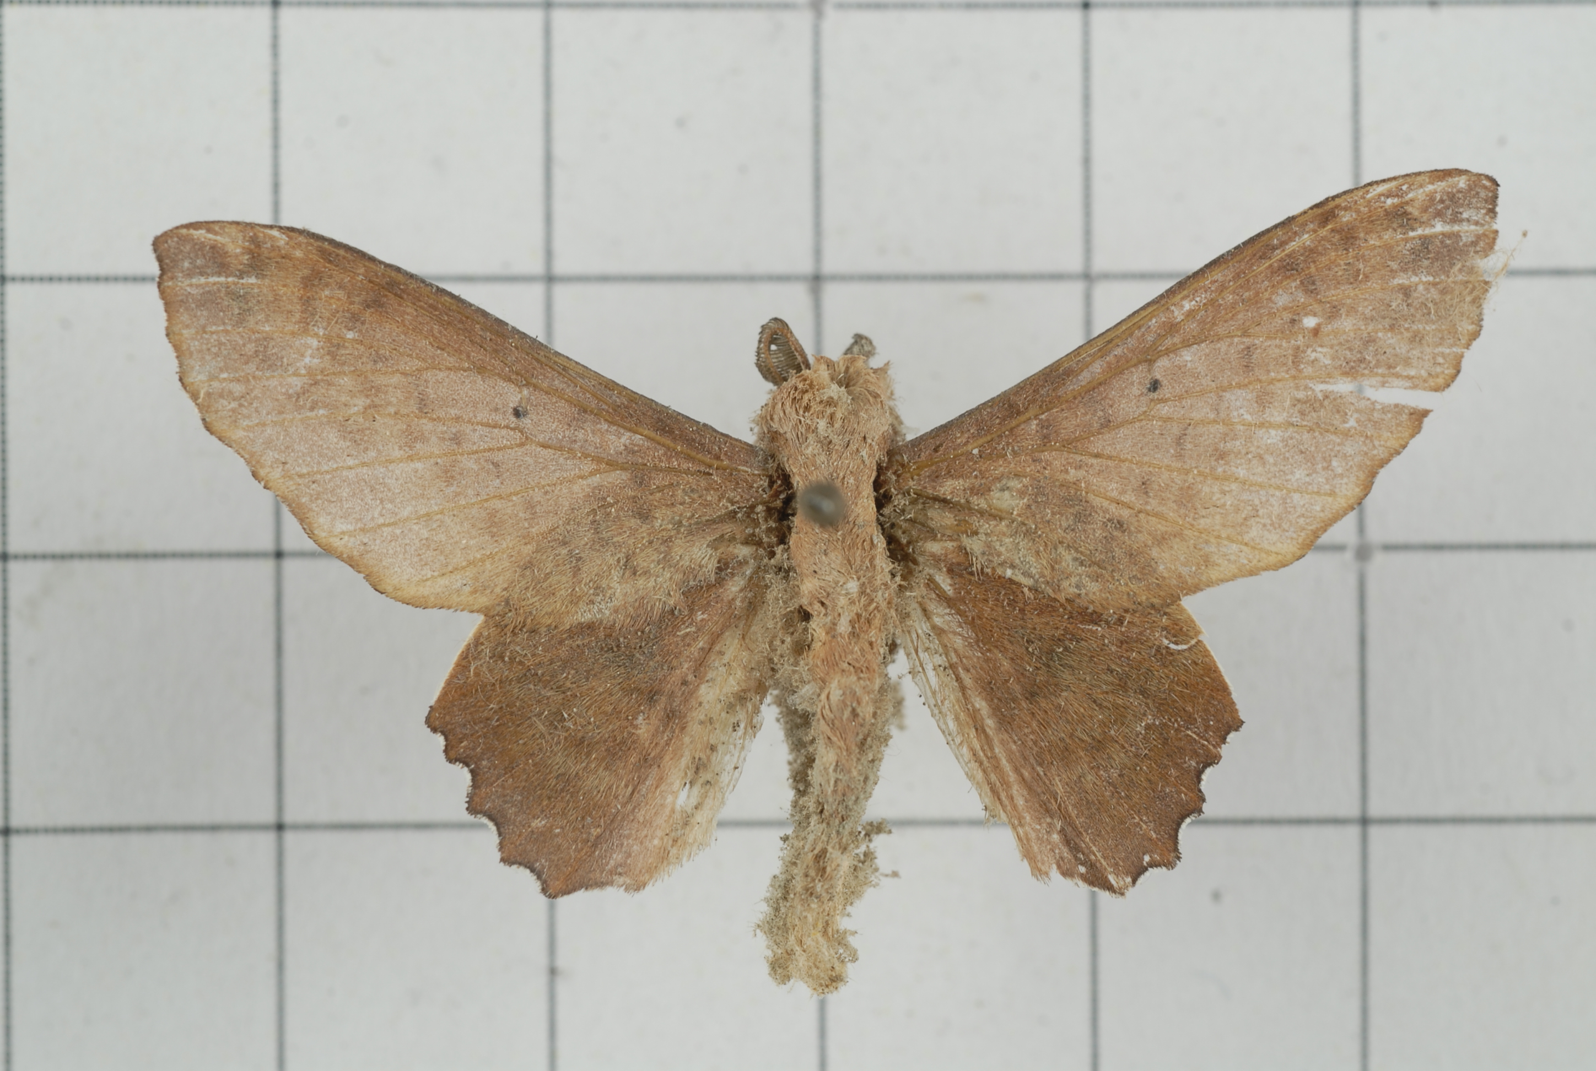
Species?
Paradoxopla sinuata taiwana
